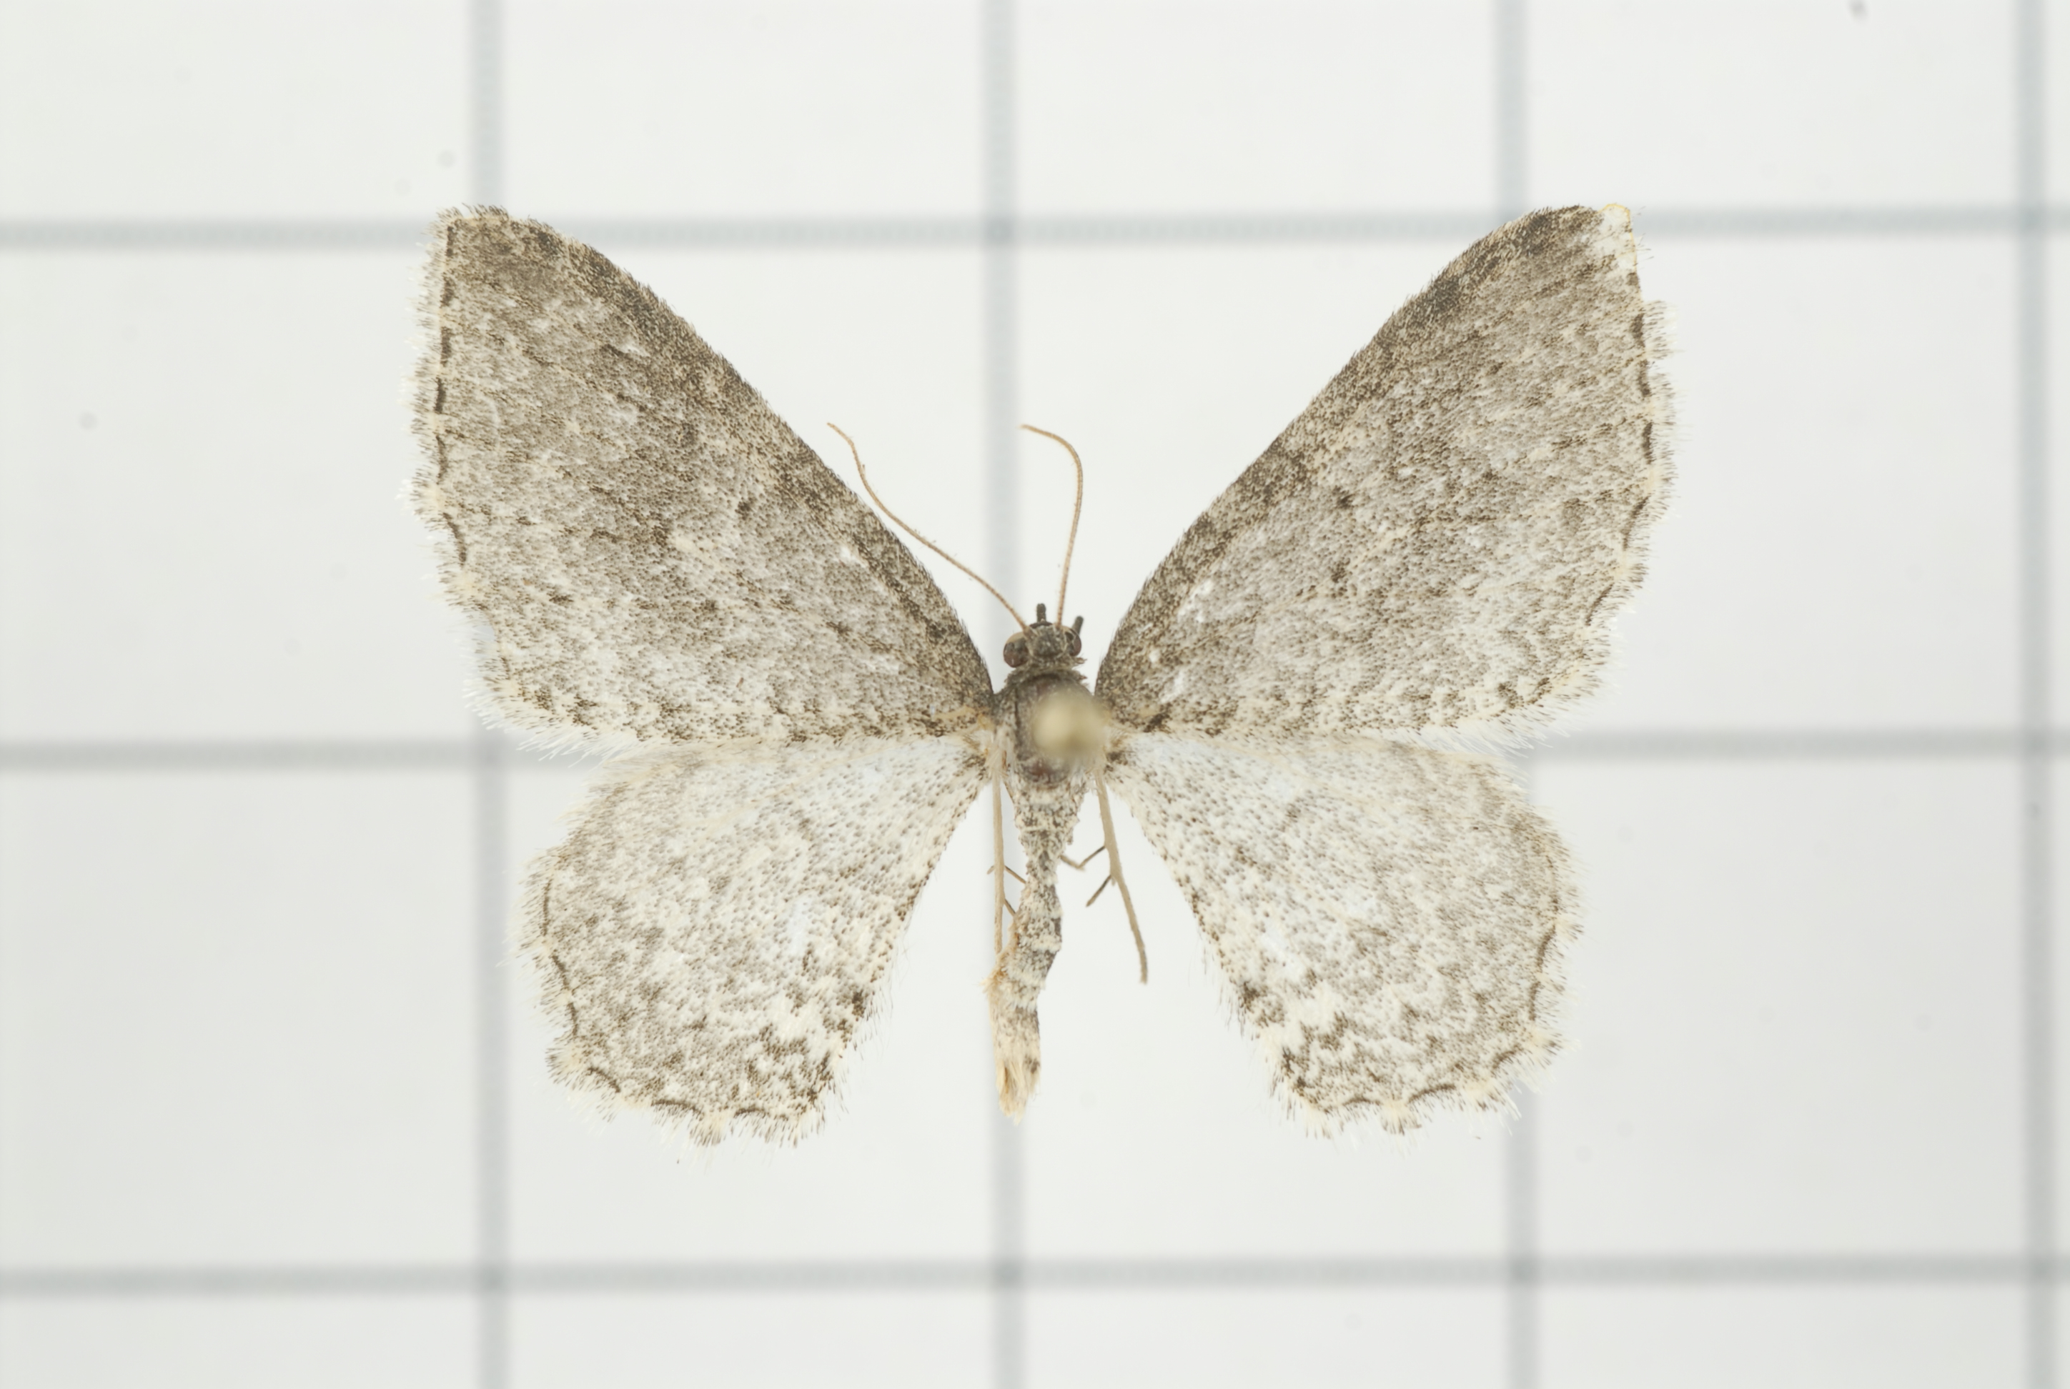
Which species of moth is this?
Hydrelia bicauliata
